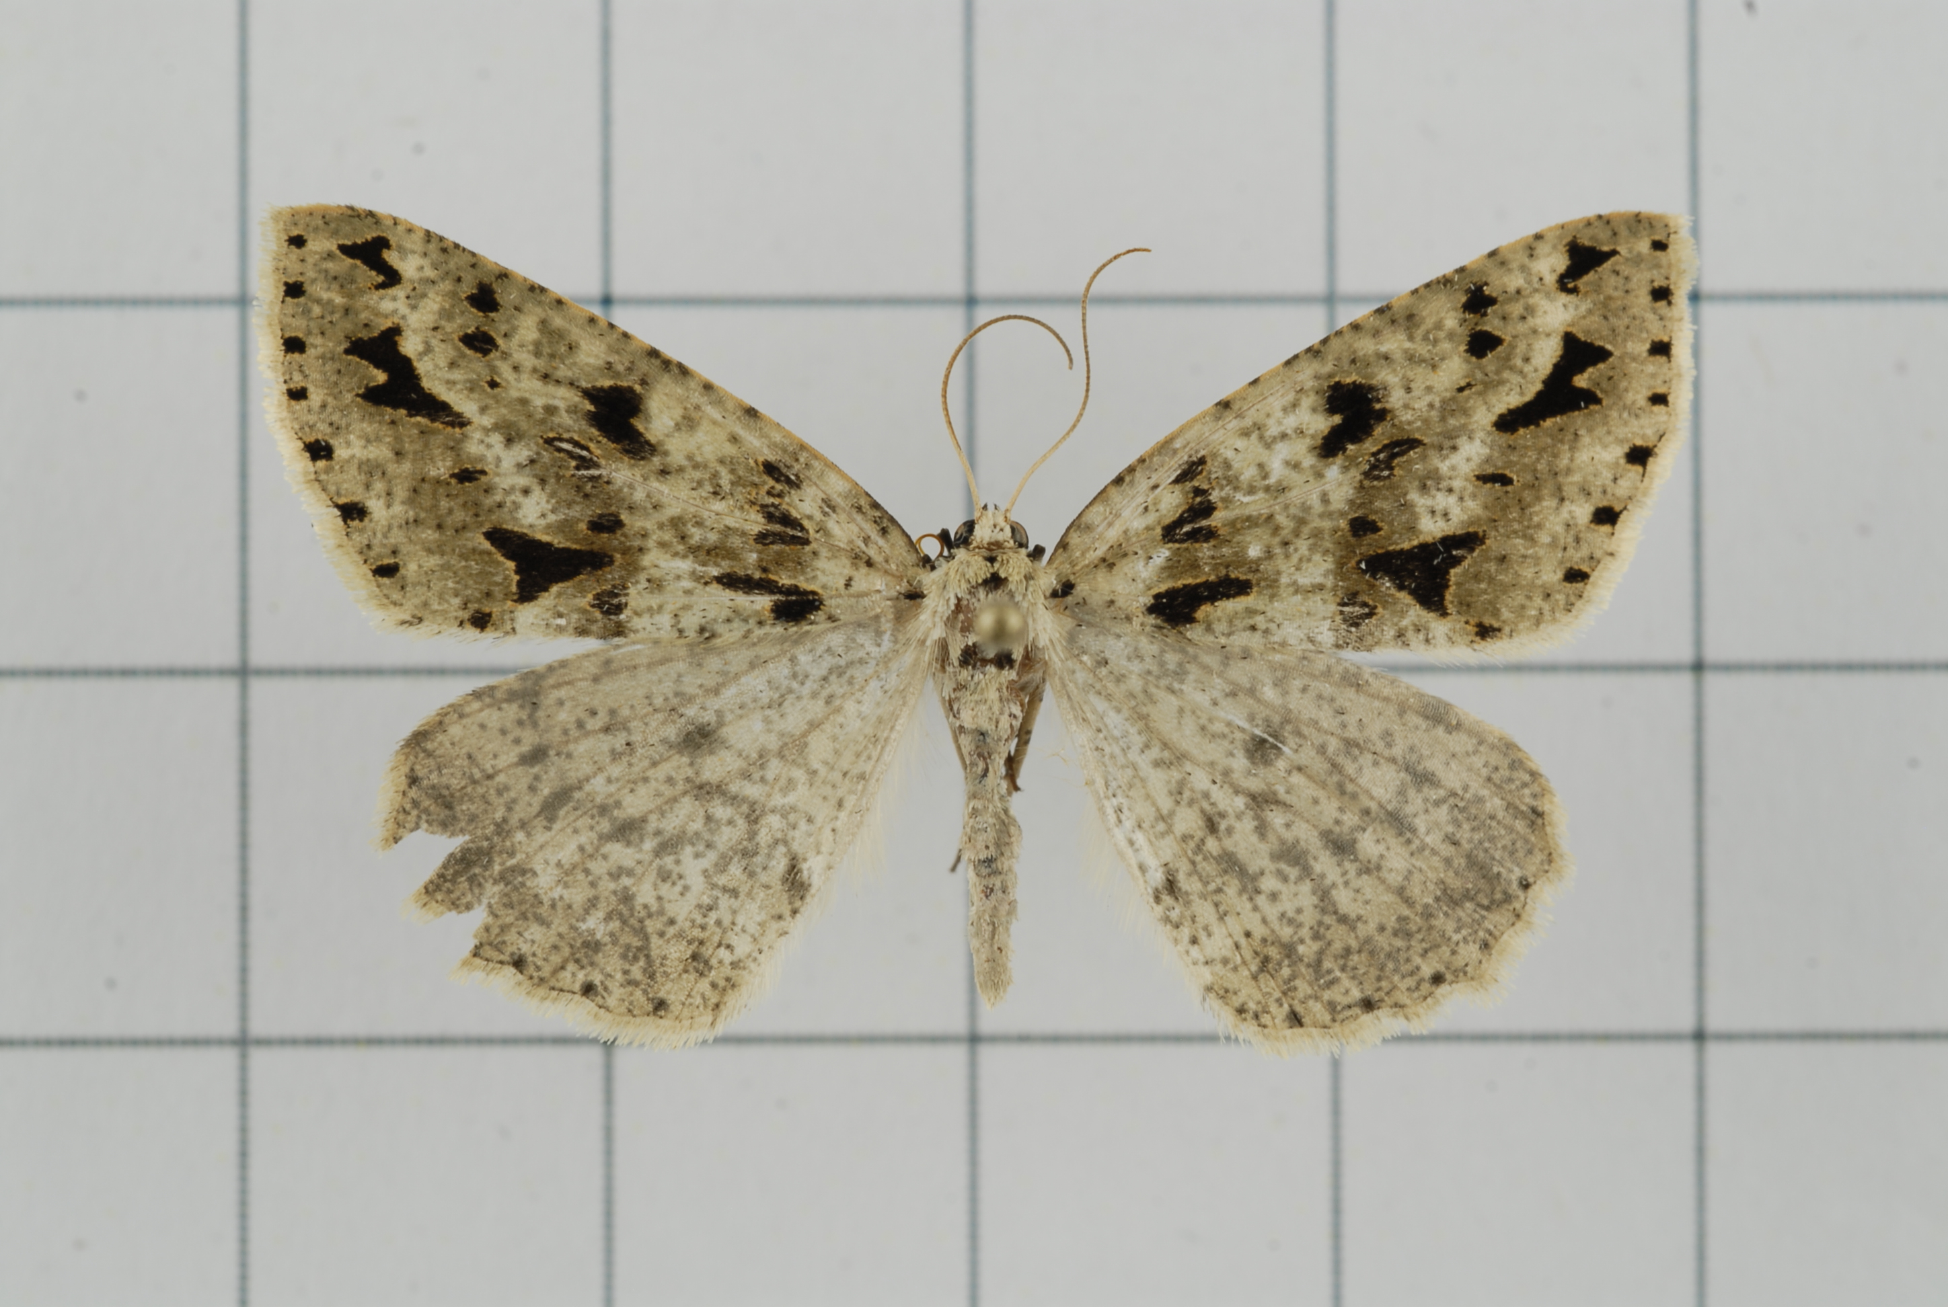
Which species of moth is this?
Psyra conferta
